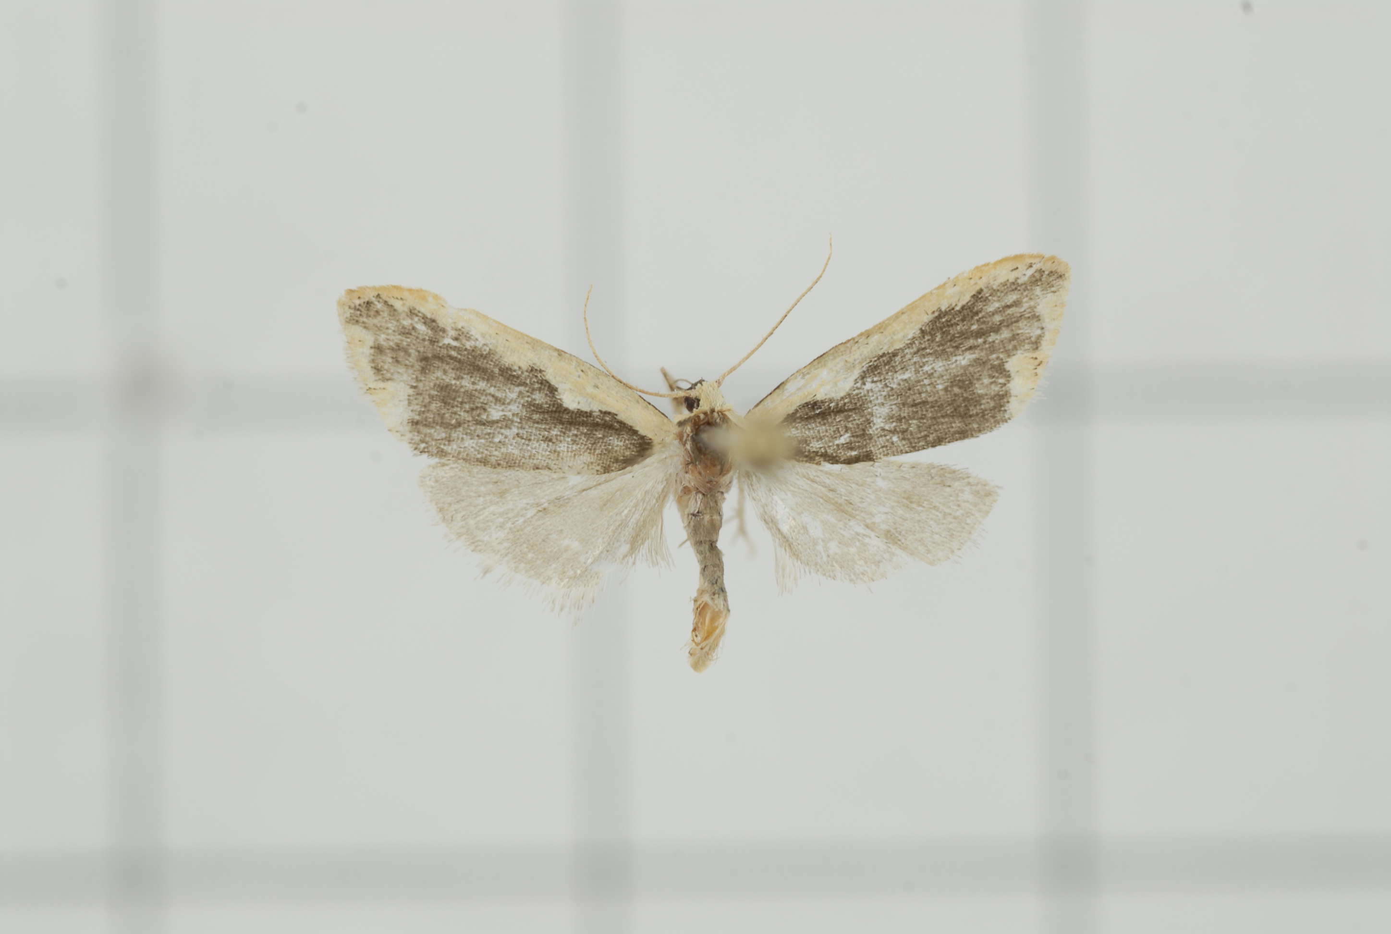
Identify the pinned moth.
Diduga taiwana
